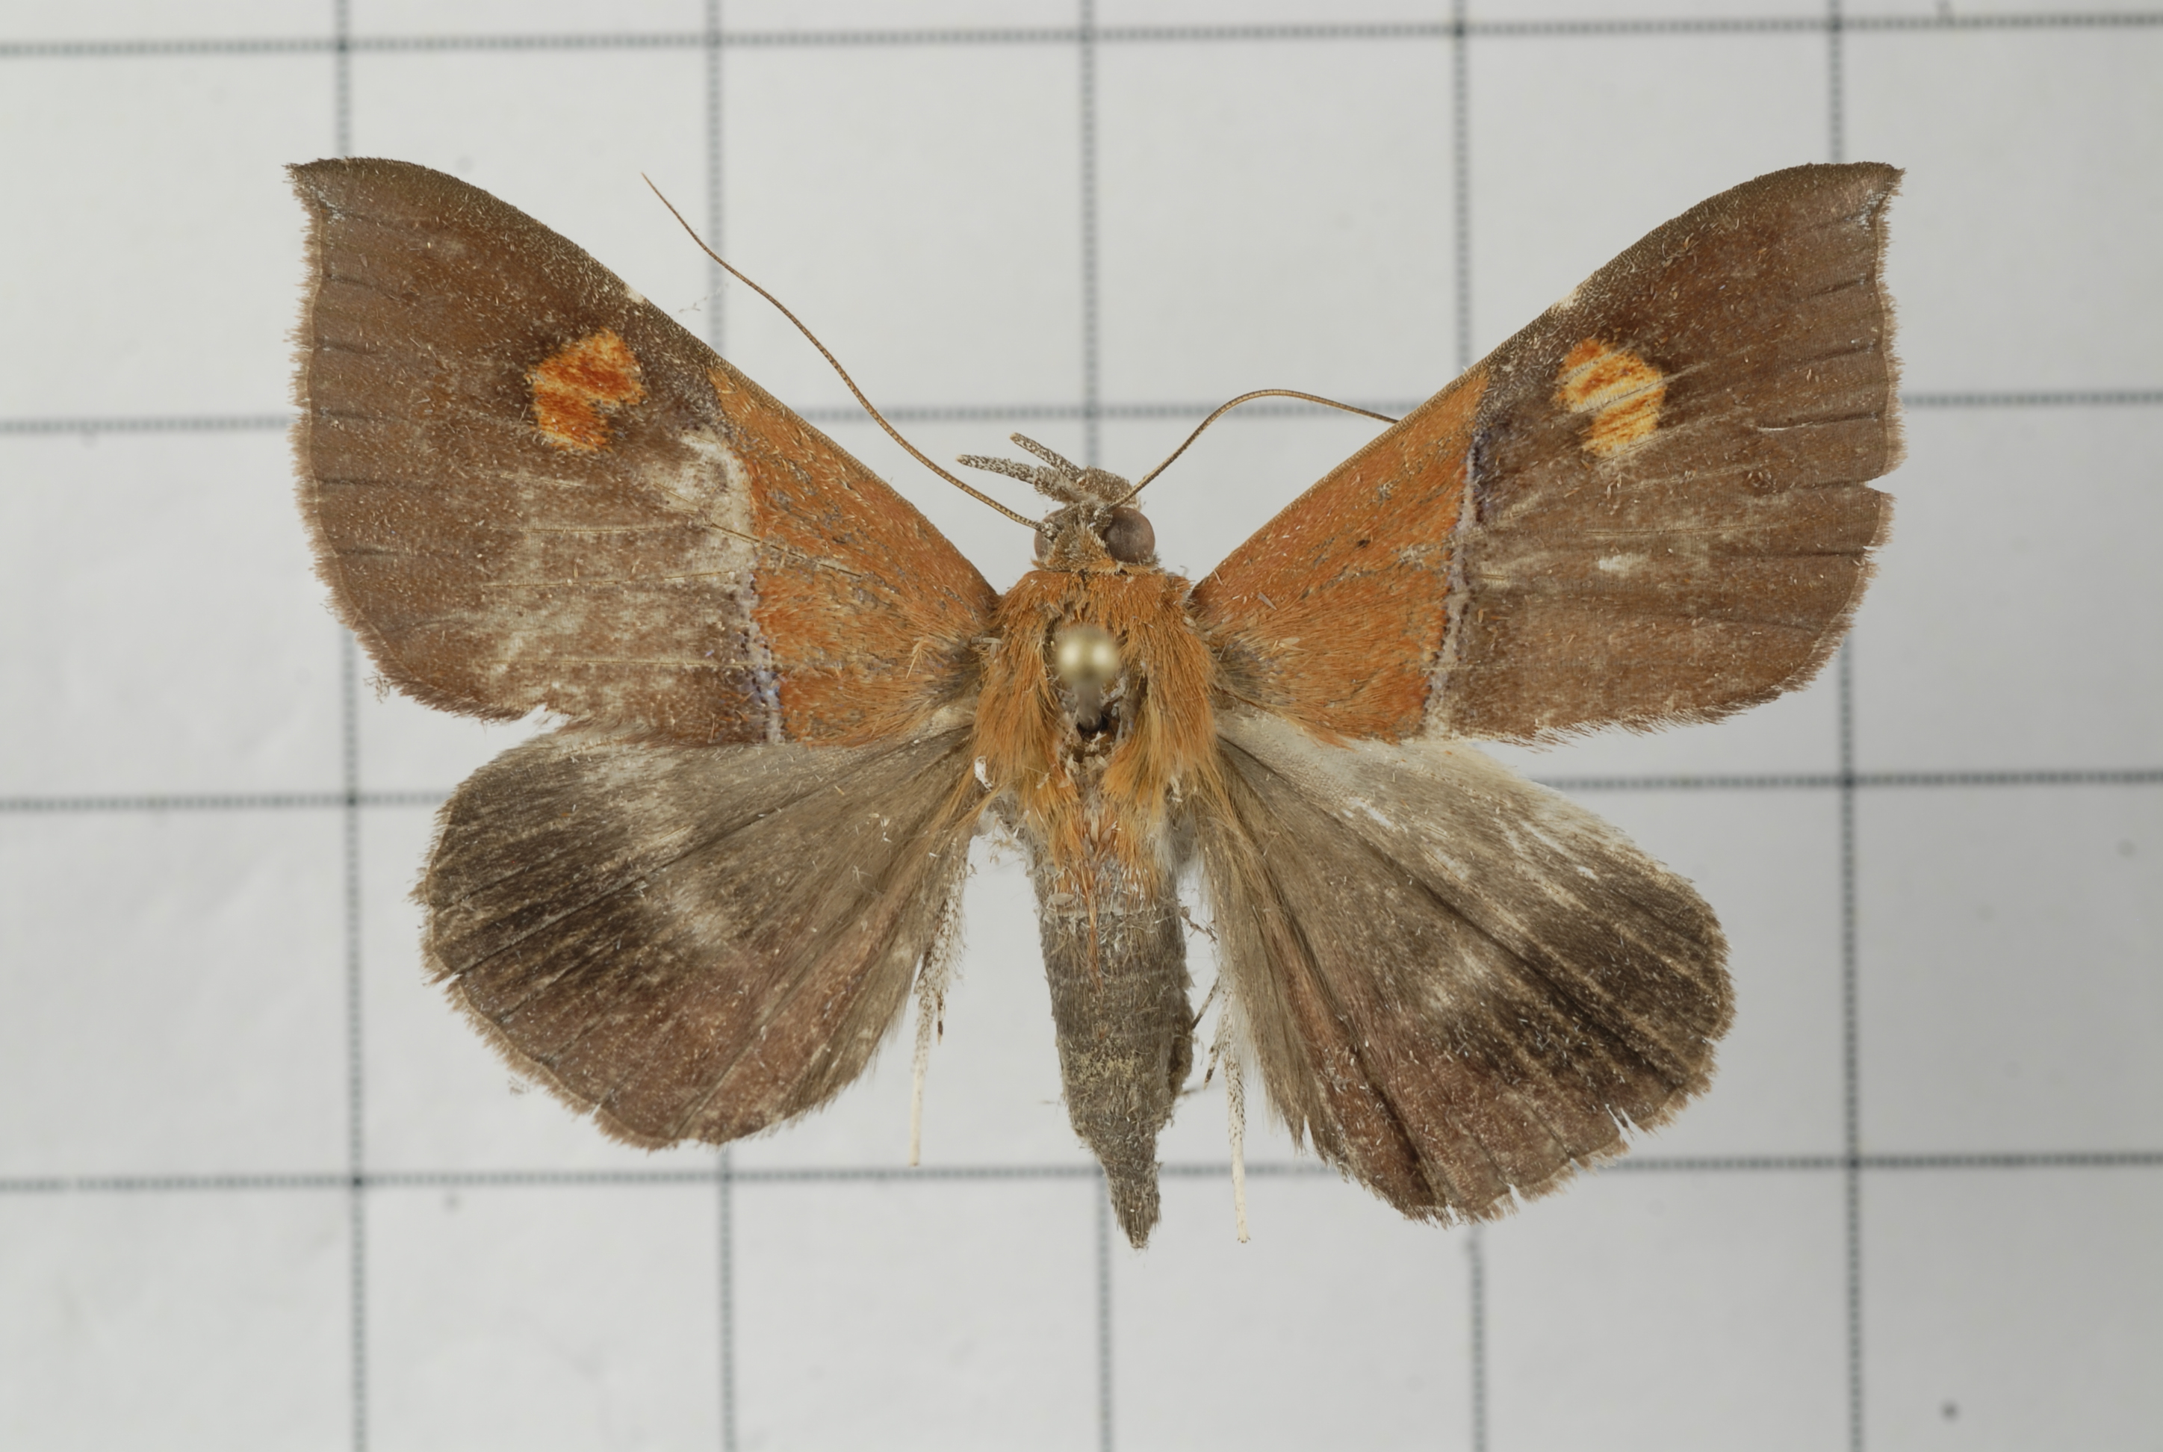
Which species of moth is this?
Sympis rufibasis
